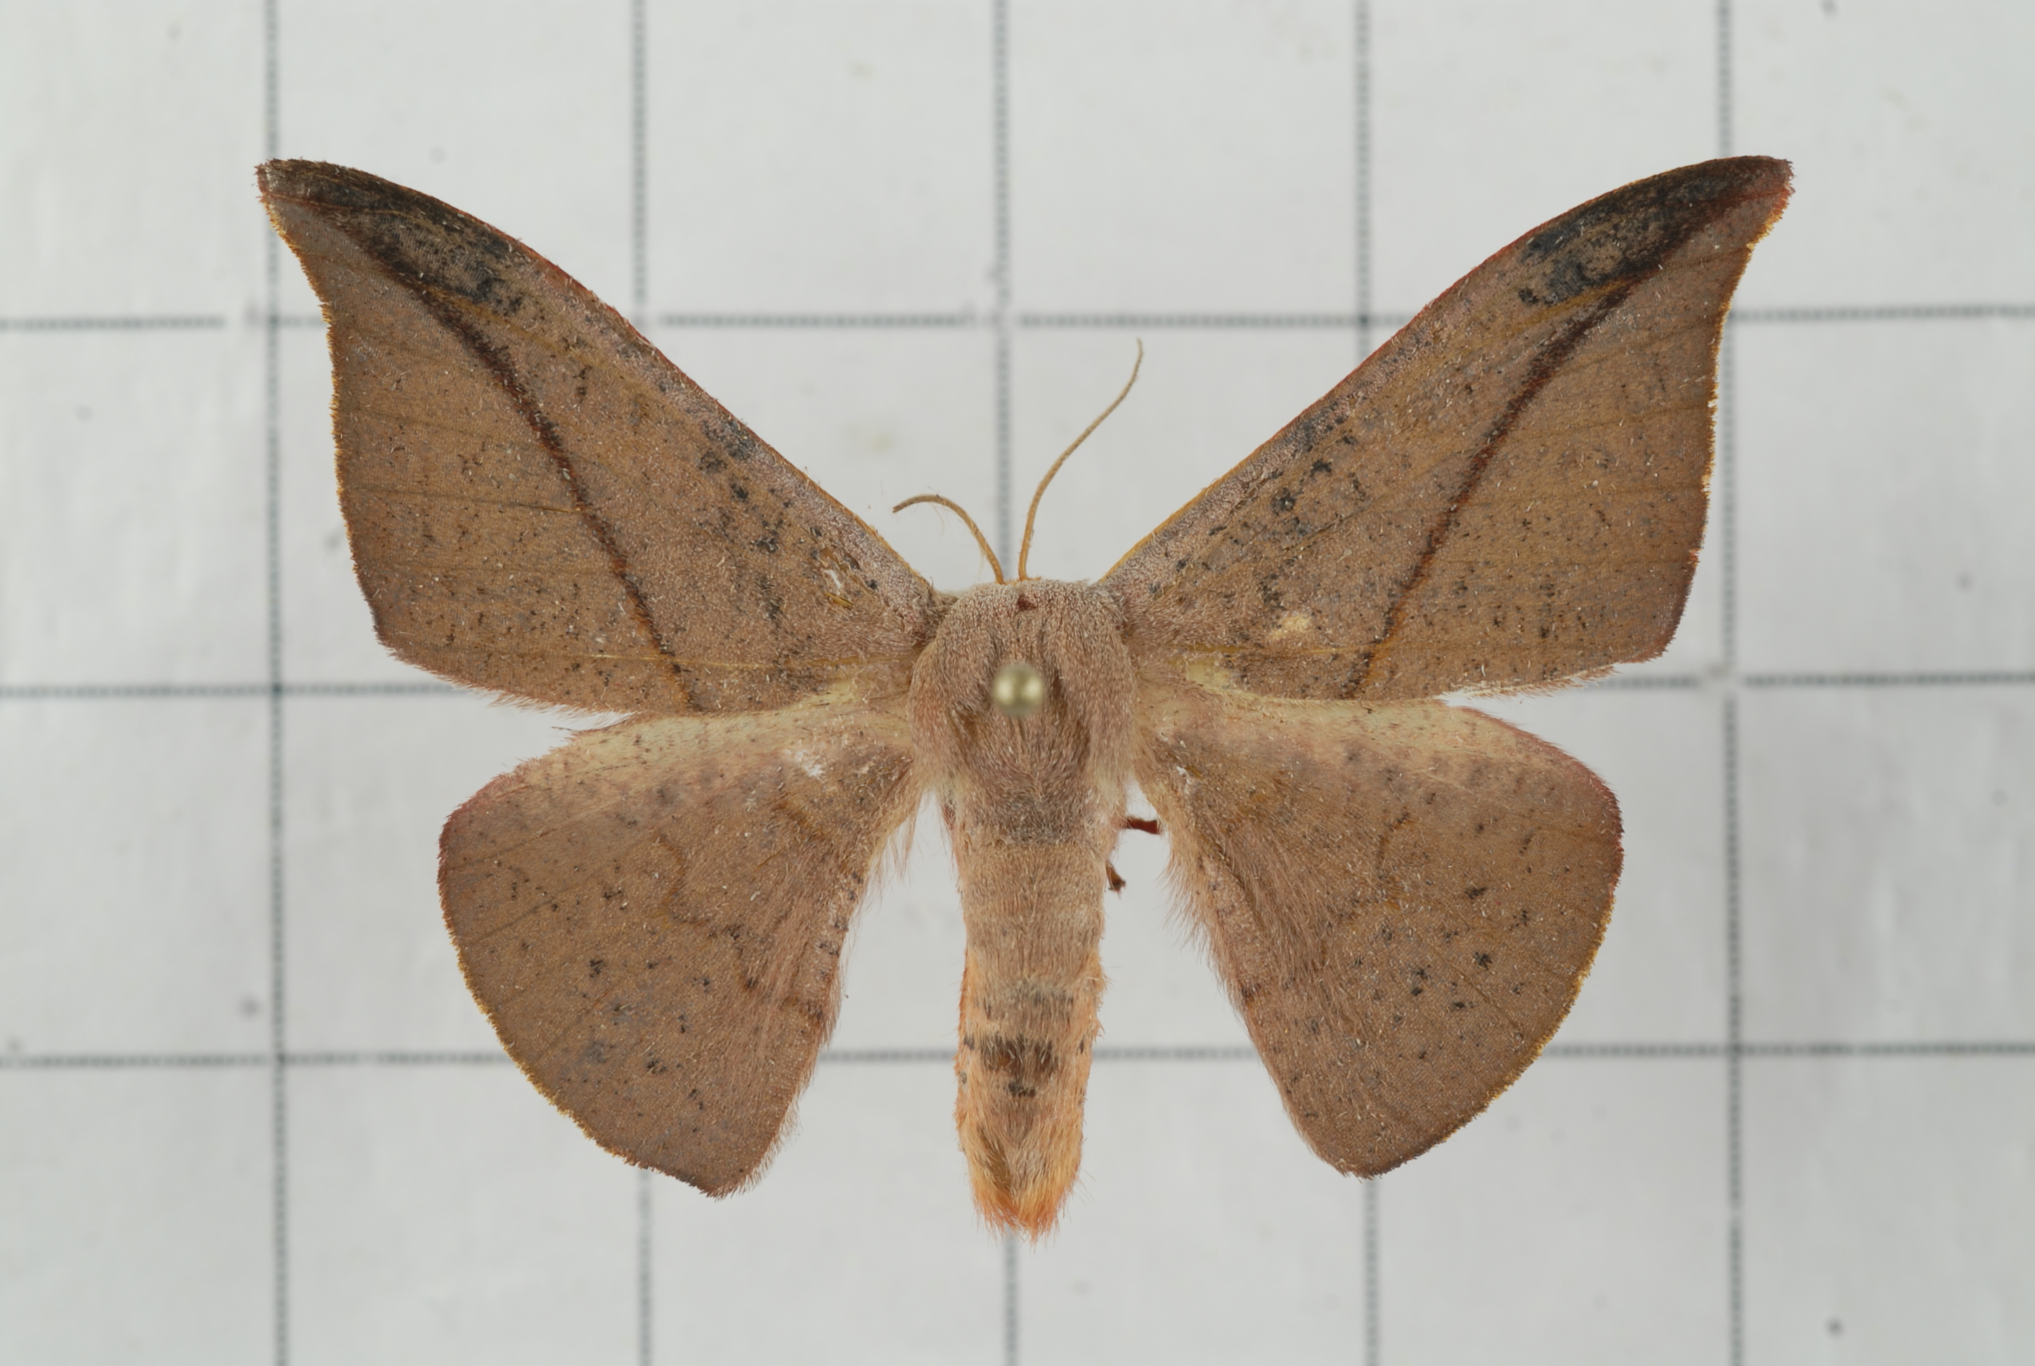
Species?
Oreta insignis
